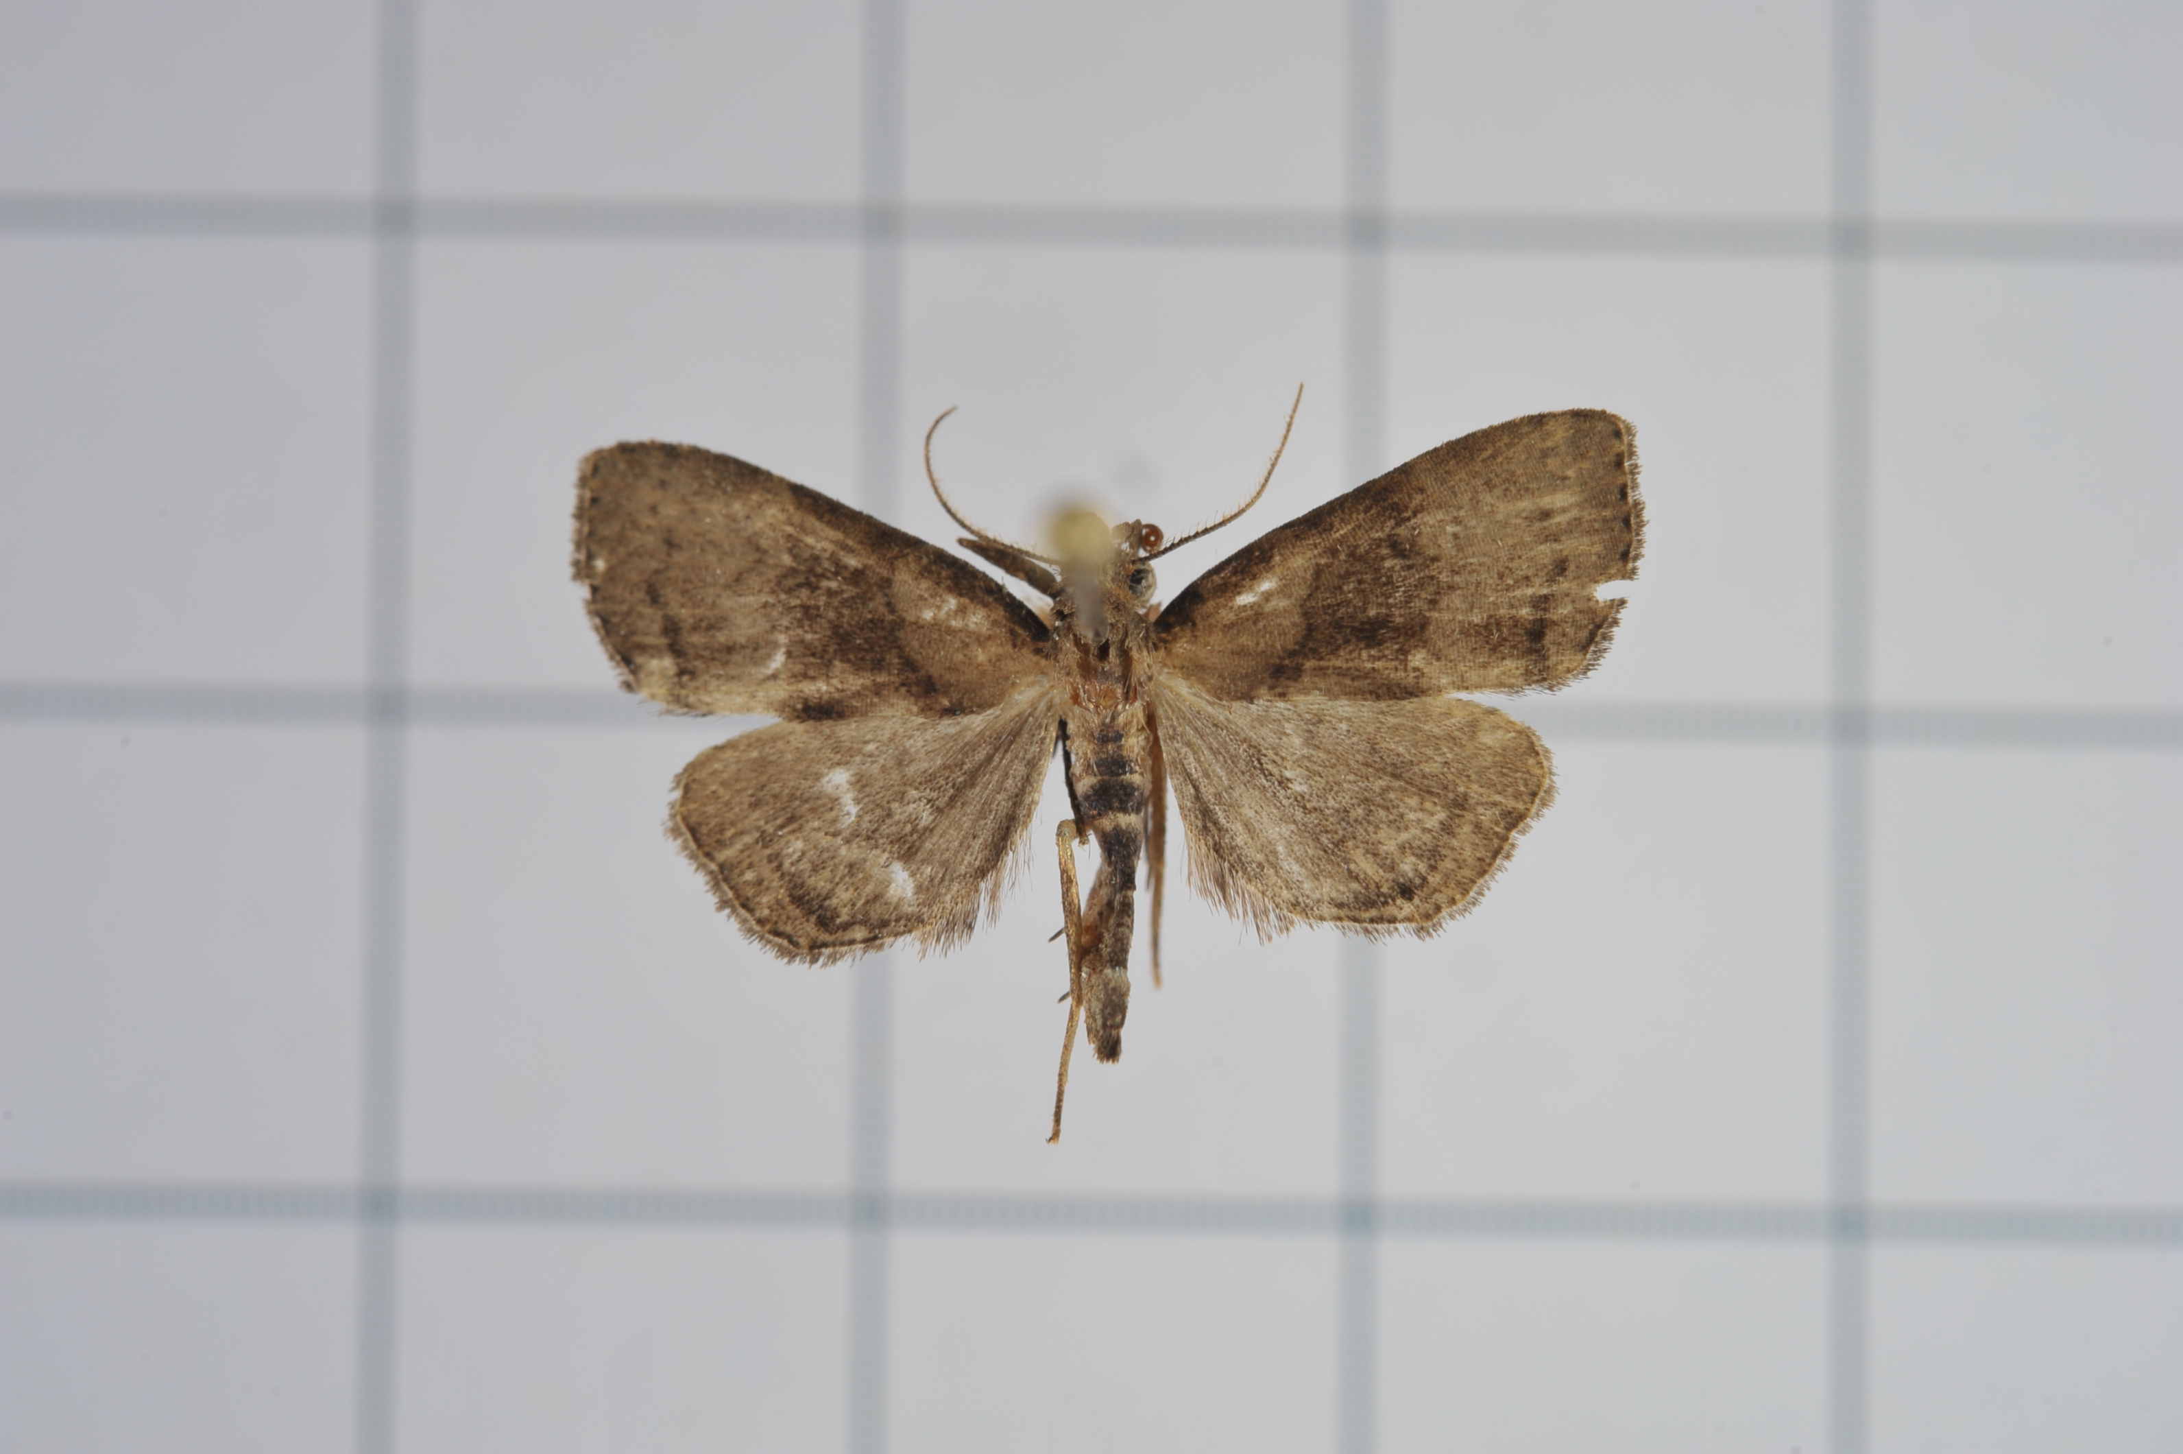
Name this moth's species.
Herminia kurokoi
